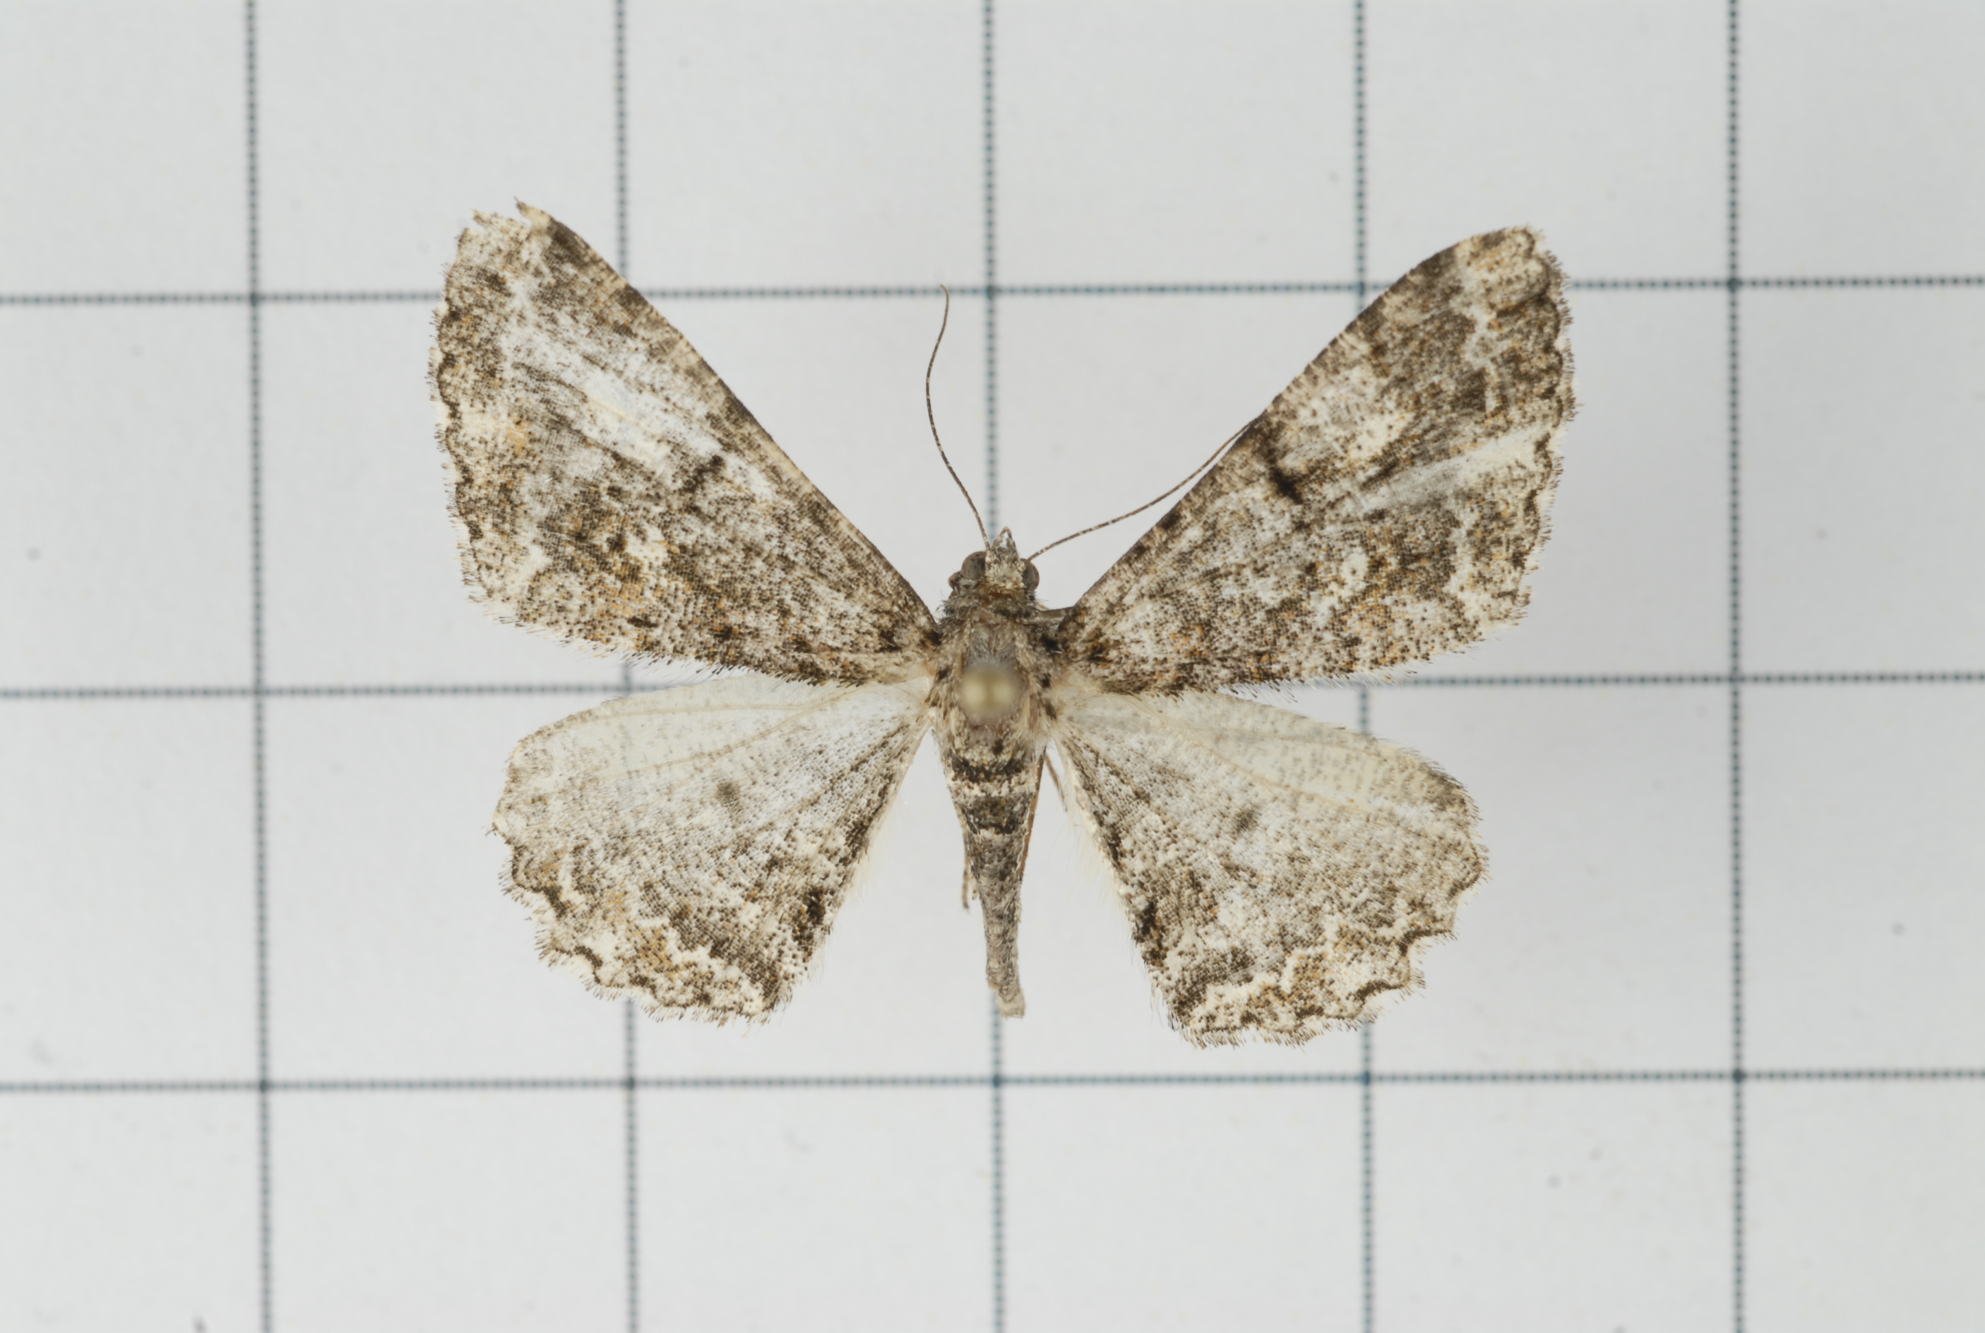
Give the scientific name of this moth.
Alcis taiwanovariegata
